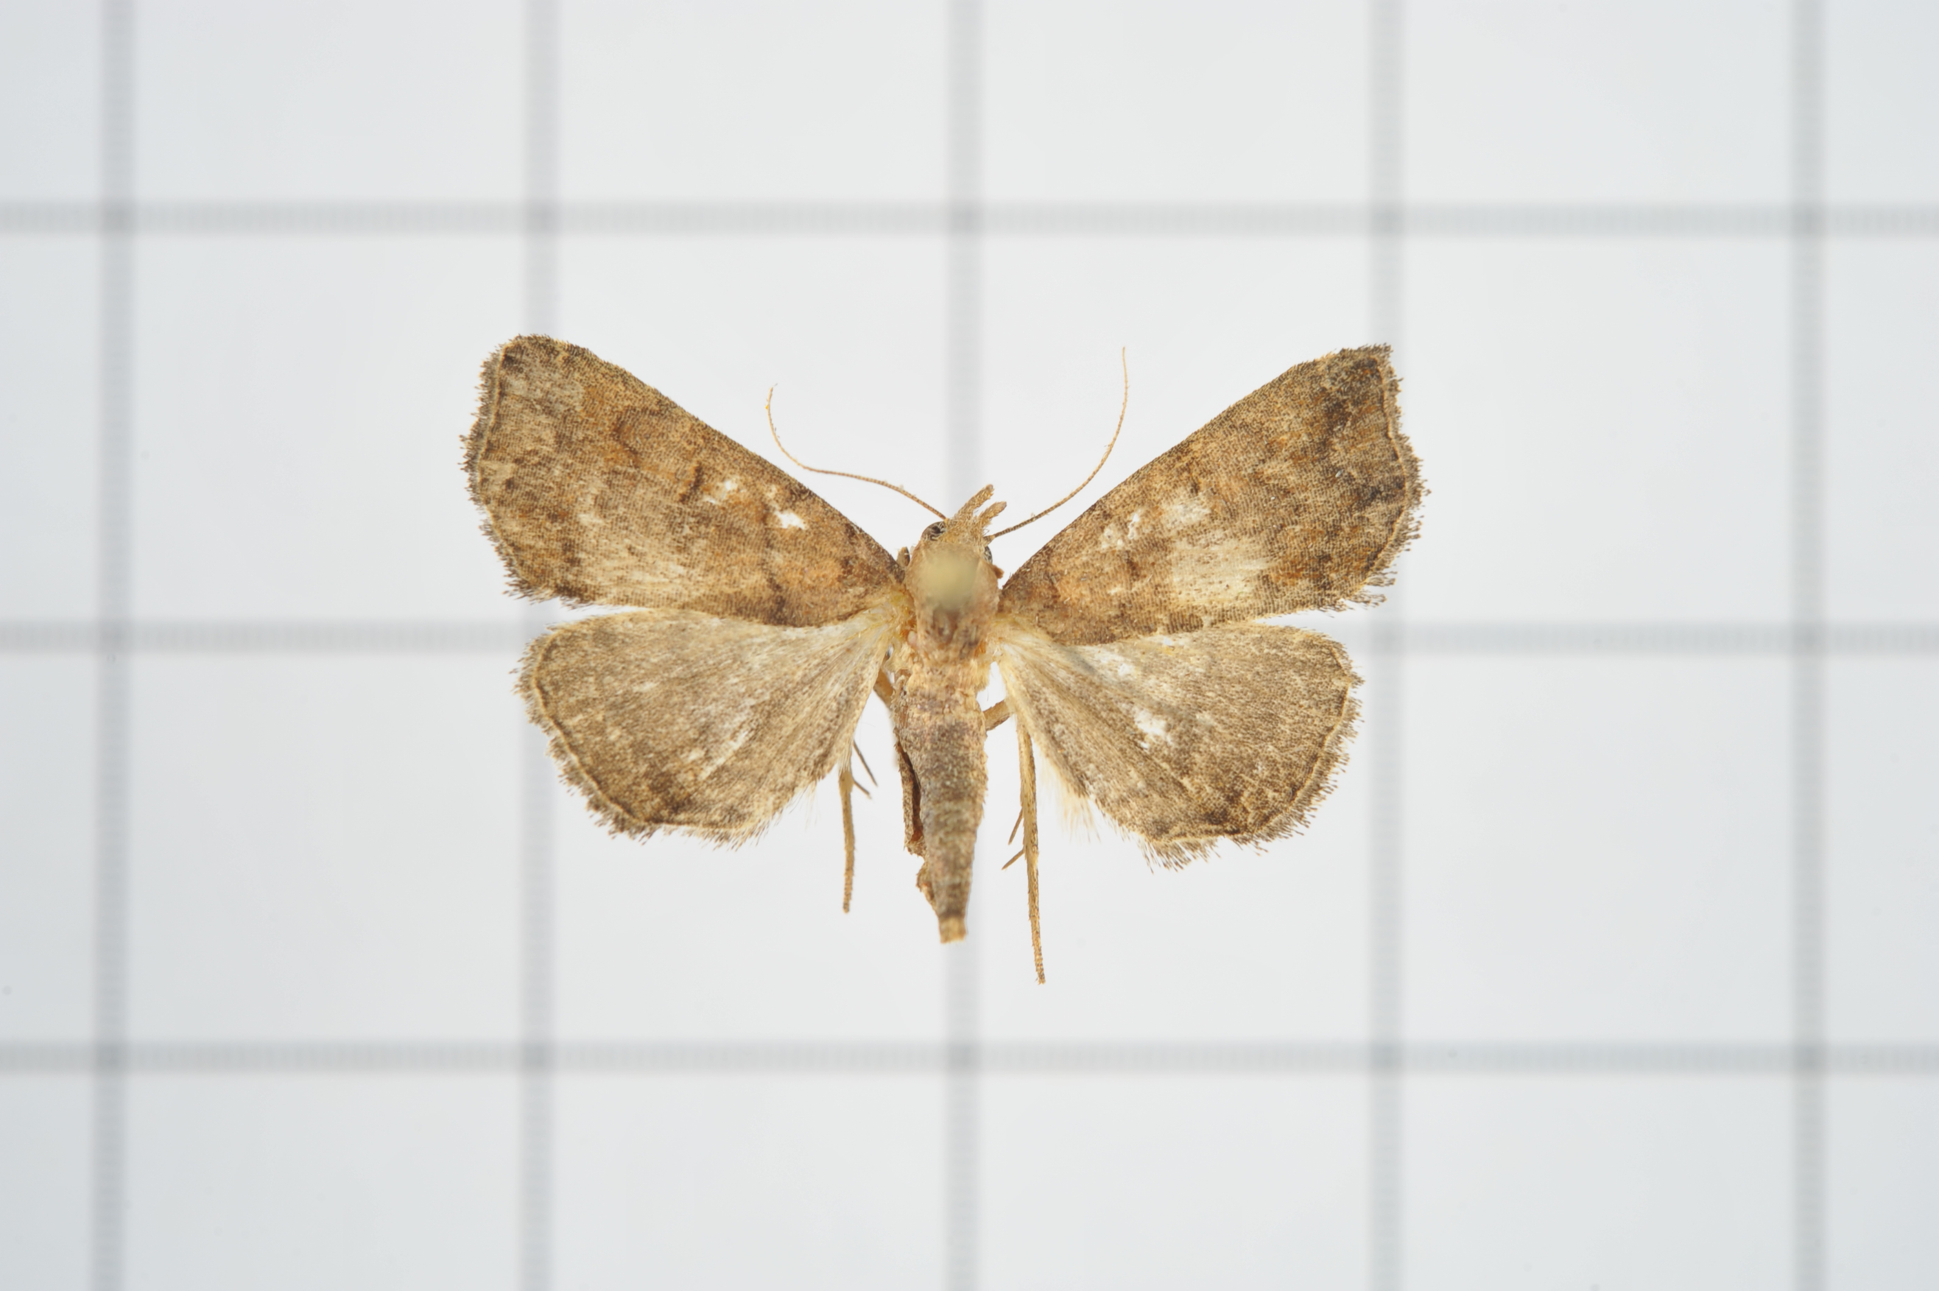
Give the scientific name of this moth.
Hipoepa fractalis
